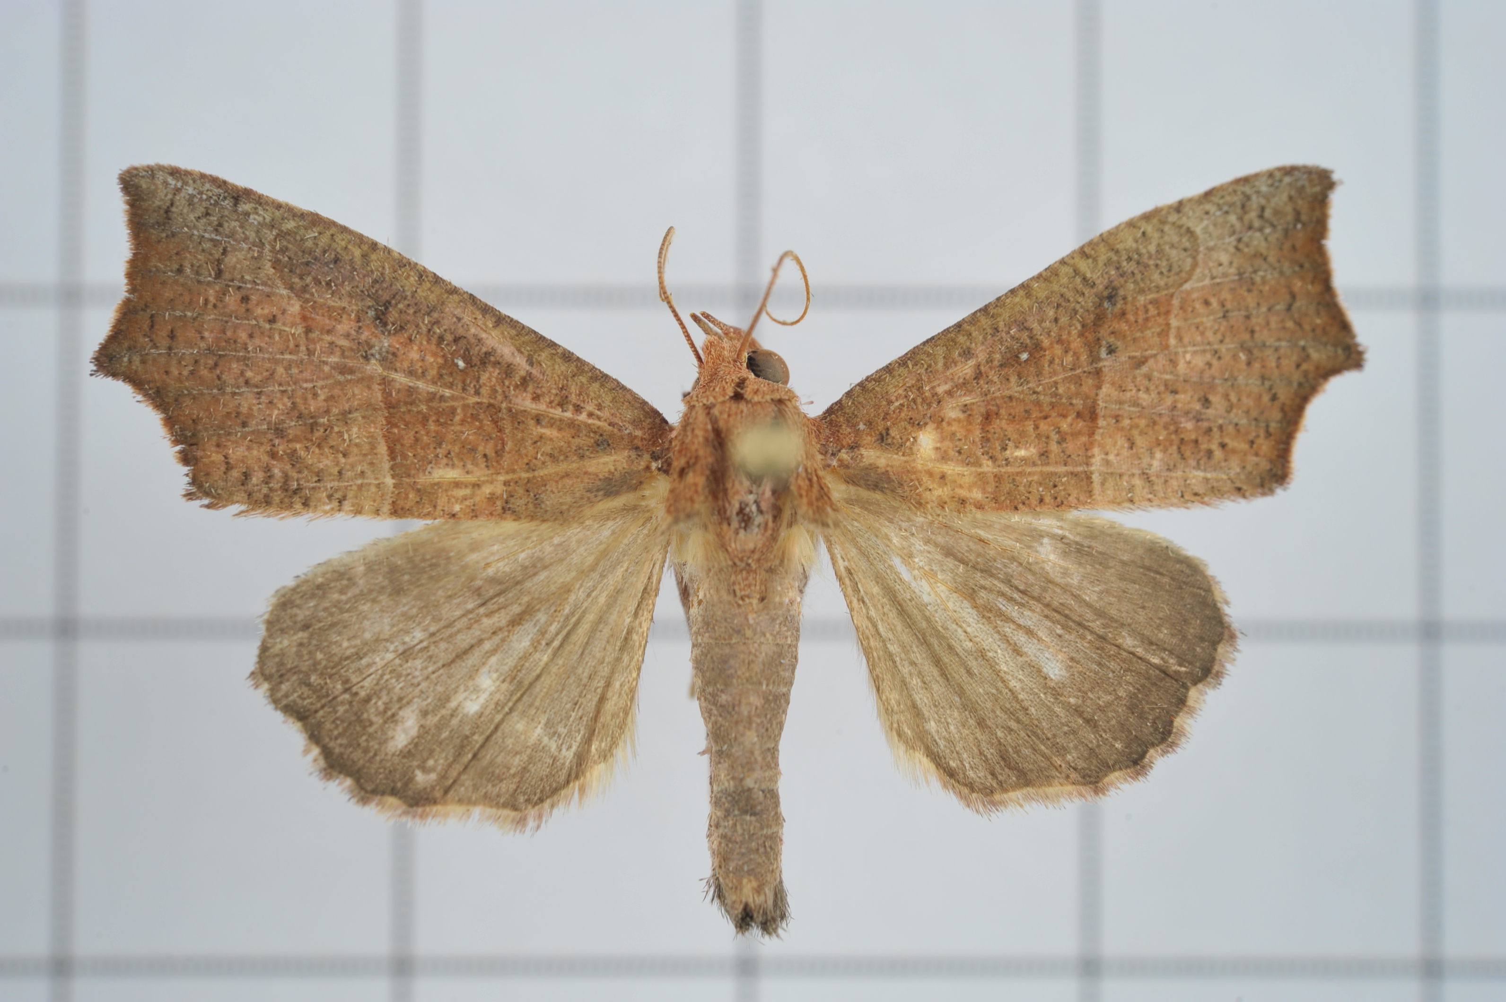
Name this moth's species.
Gonitis mesogona
